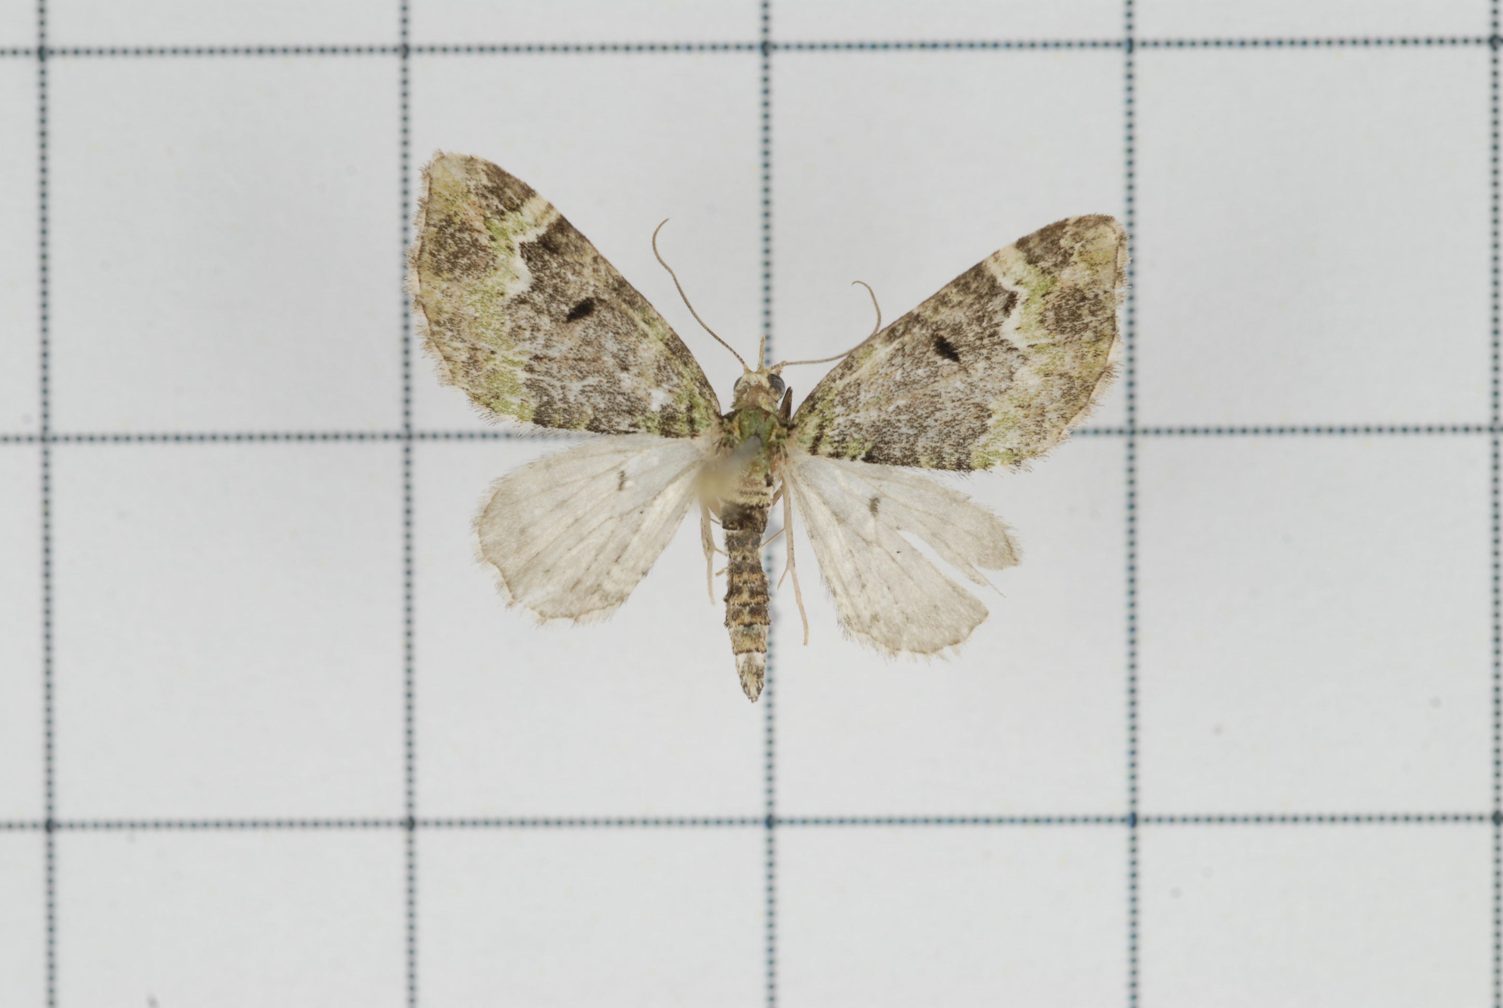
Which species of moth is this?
Pasiphila palpata
